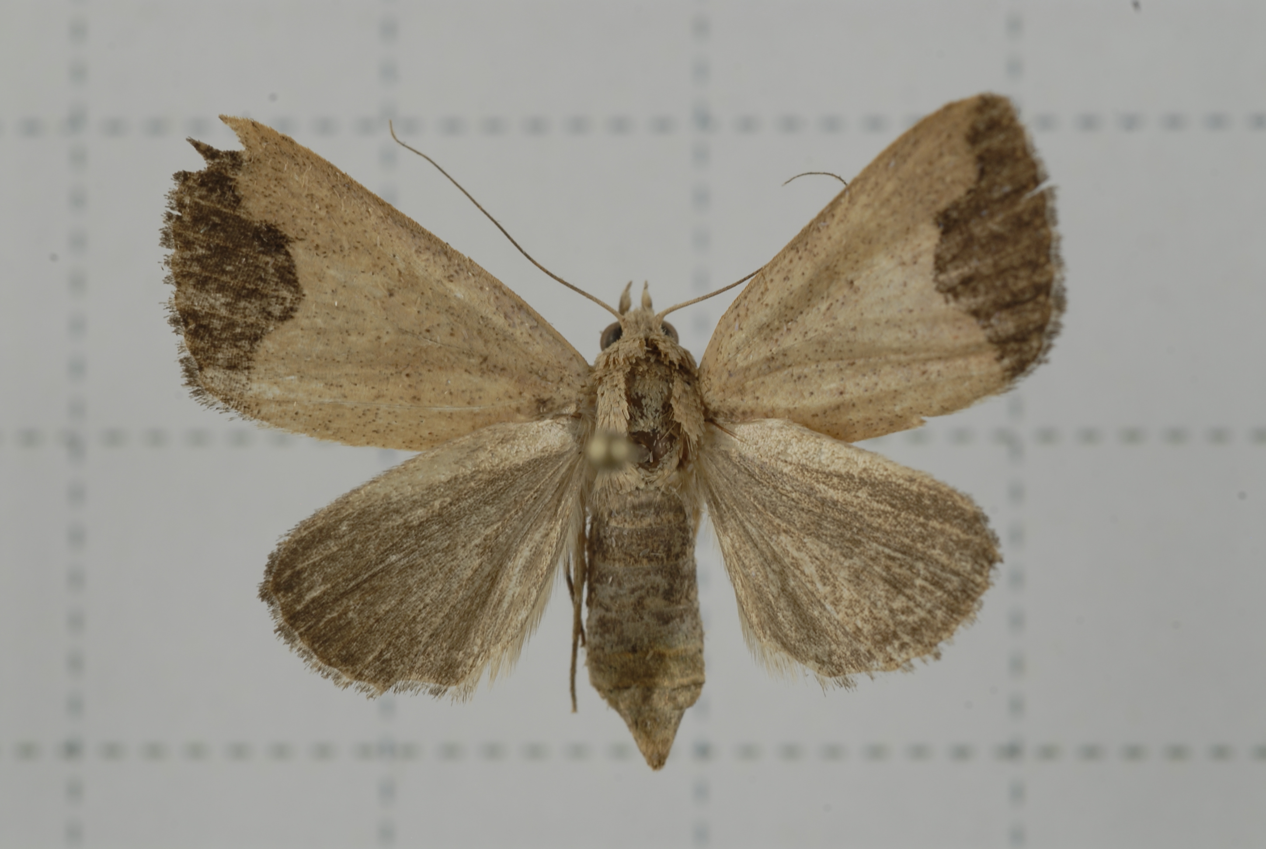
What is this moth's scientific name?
Bocula diffisa
